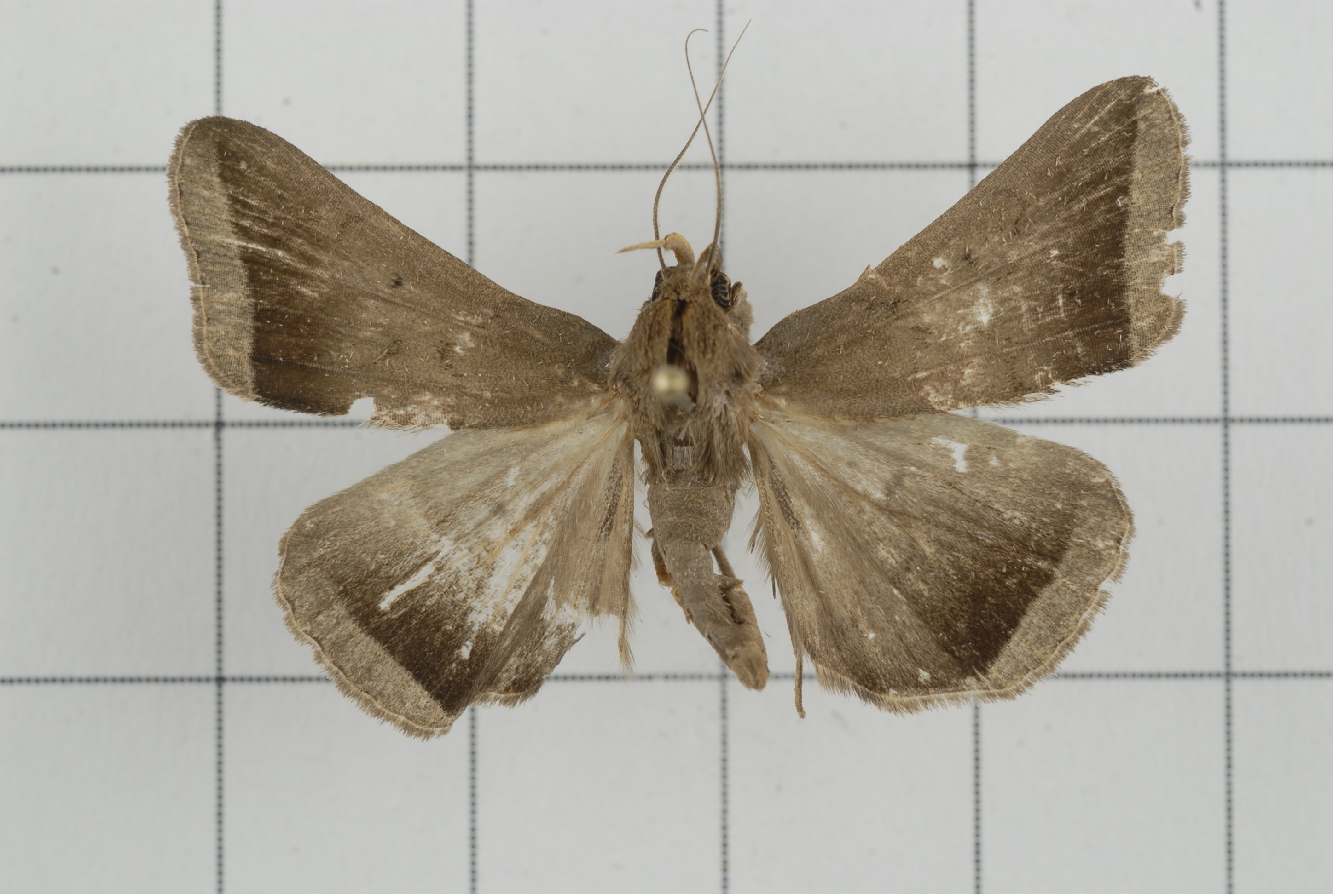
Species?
Simplicia bimarginata
